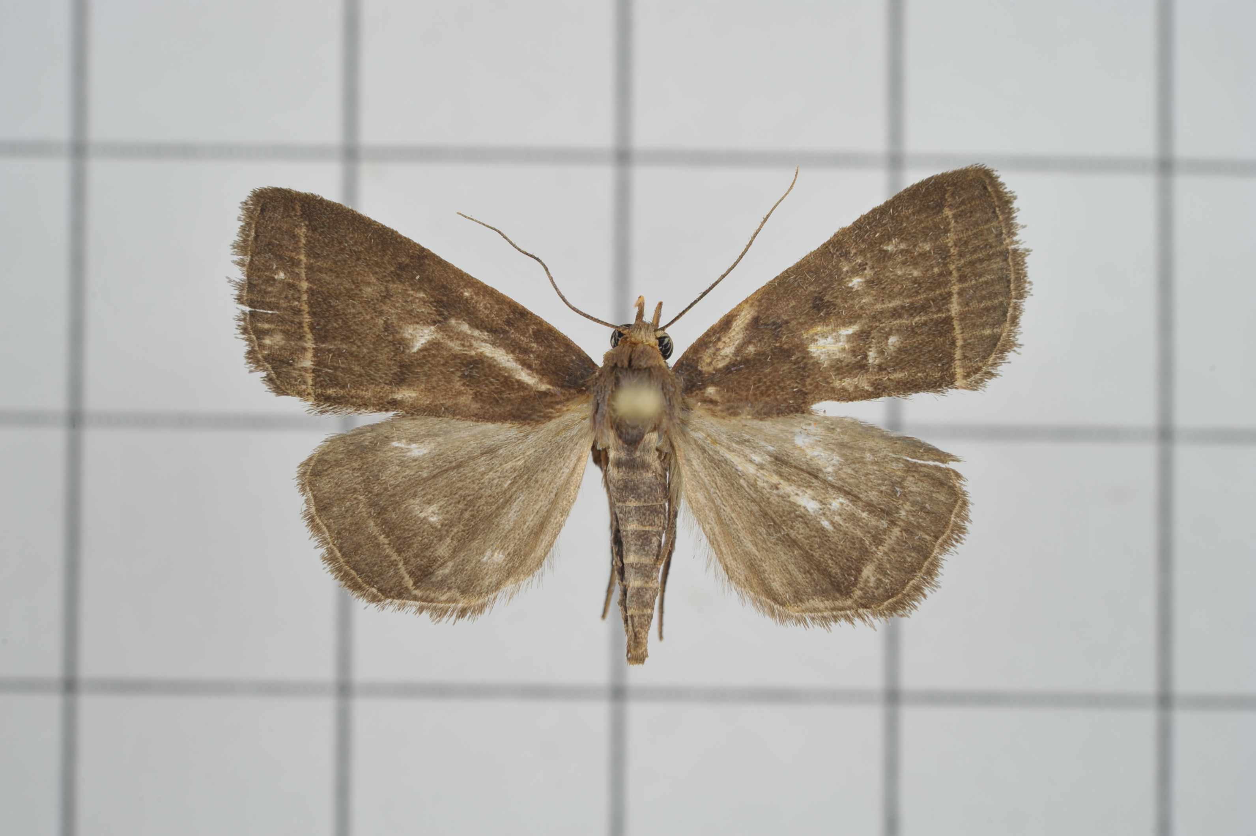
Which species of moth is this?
Simplicia cornicalis
